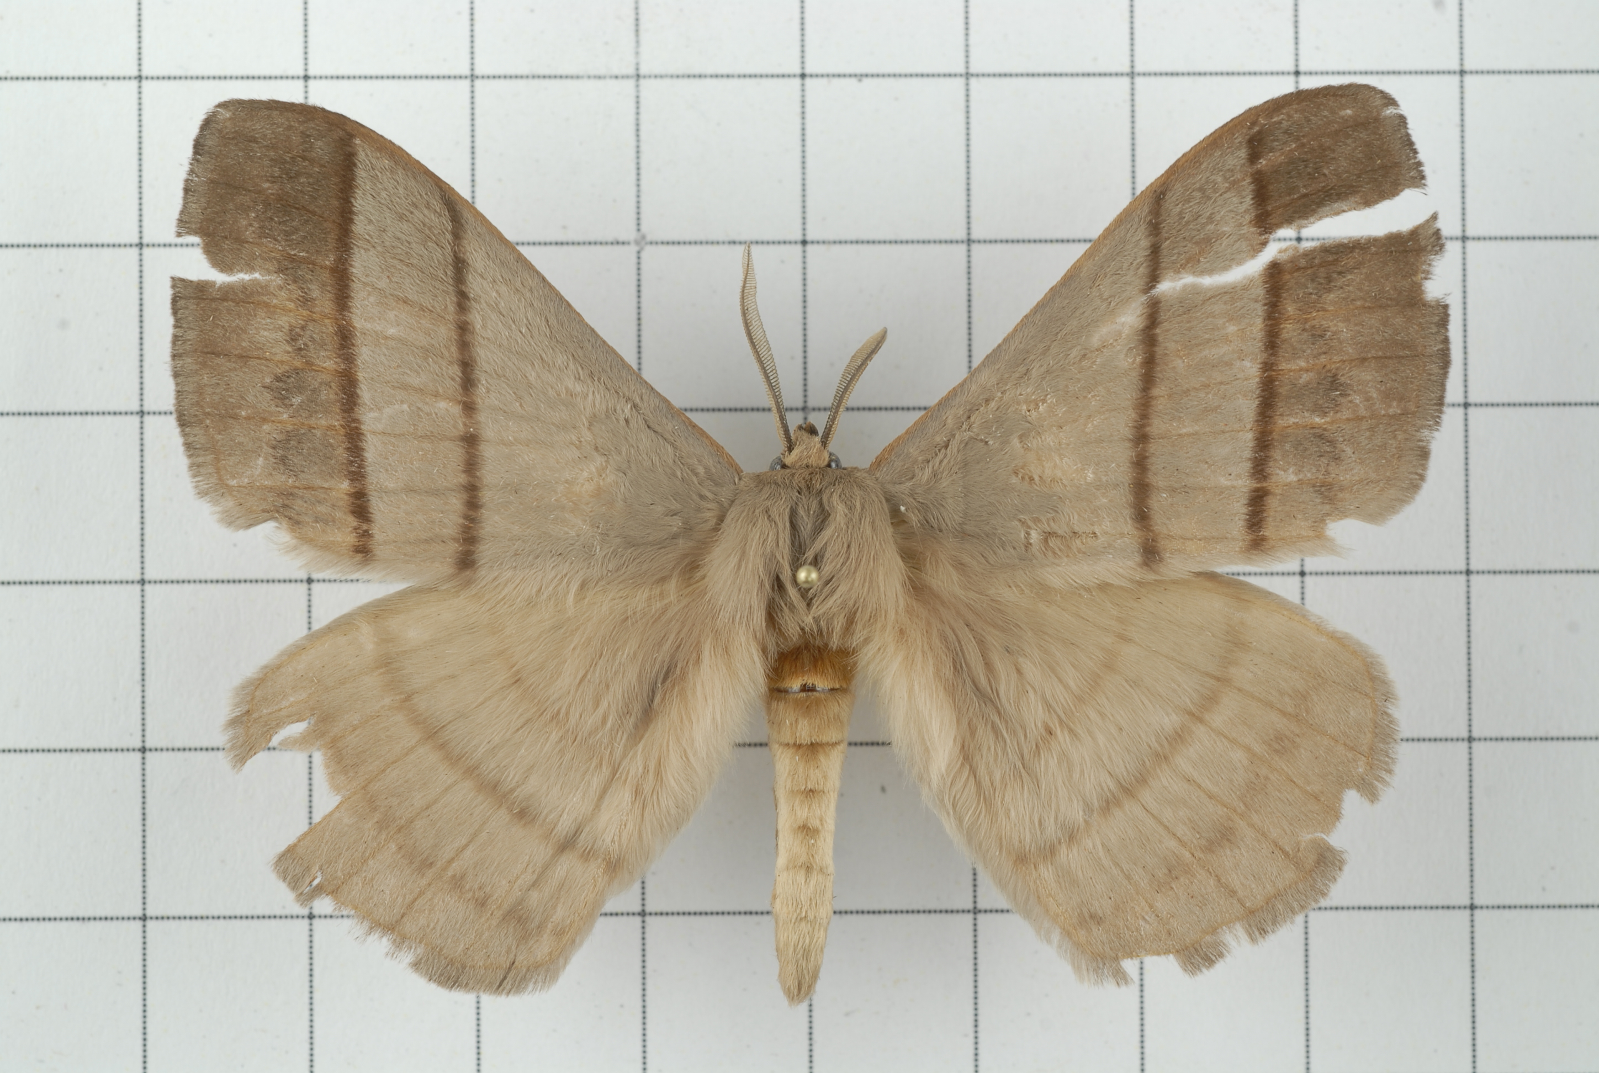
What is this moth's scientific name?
Palirisa cervina formosana
